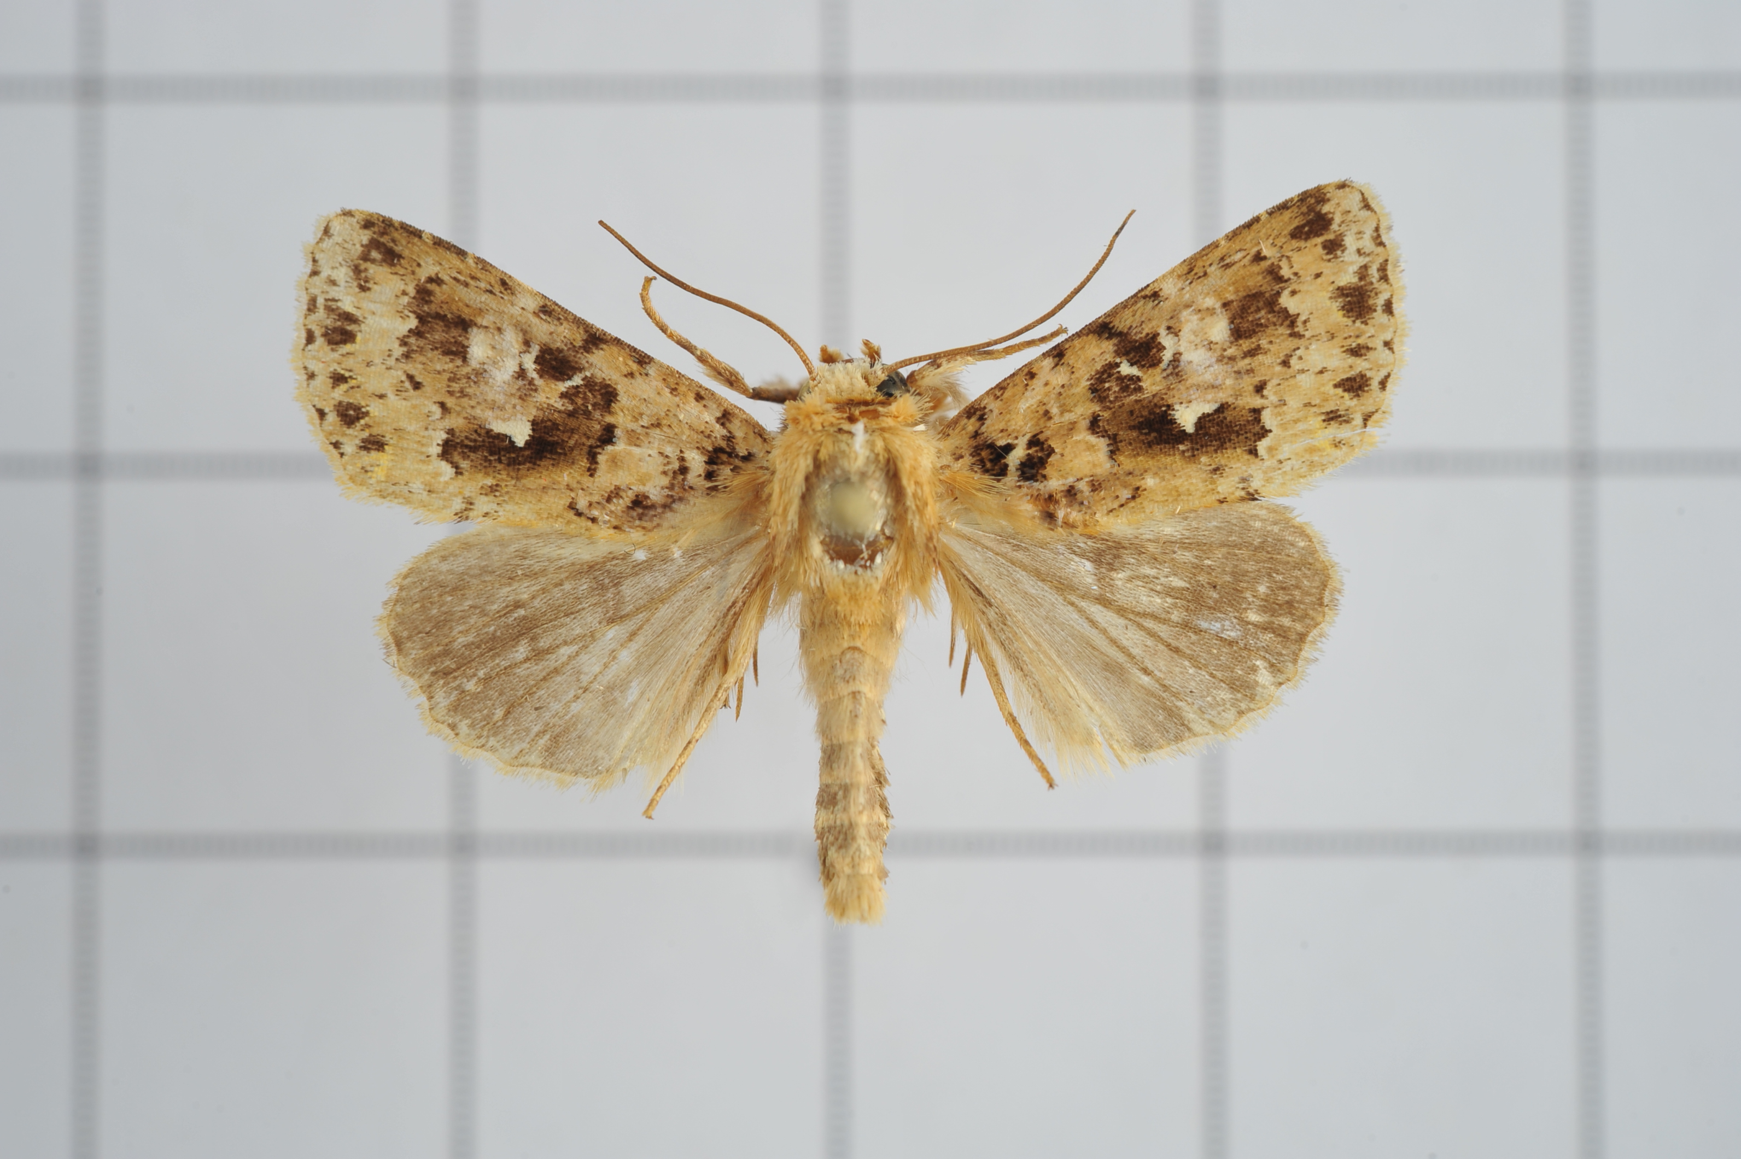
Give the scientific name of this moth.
Xenotrachea albidisca pseudodisca
